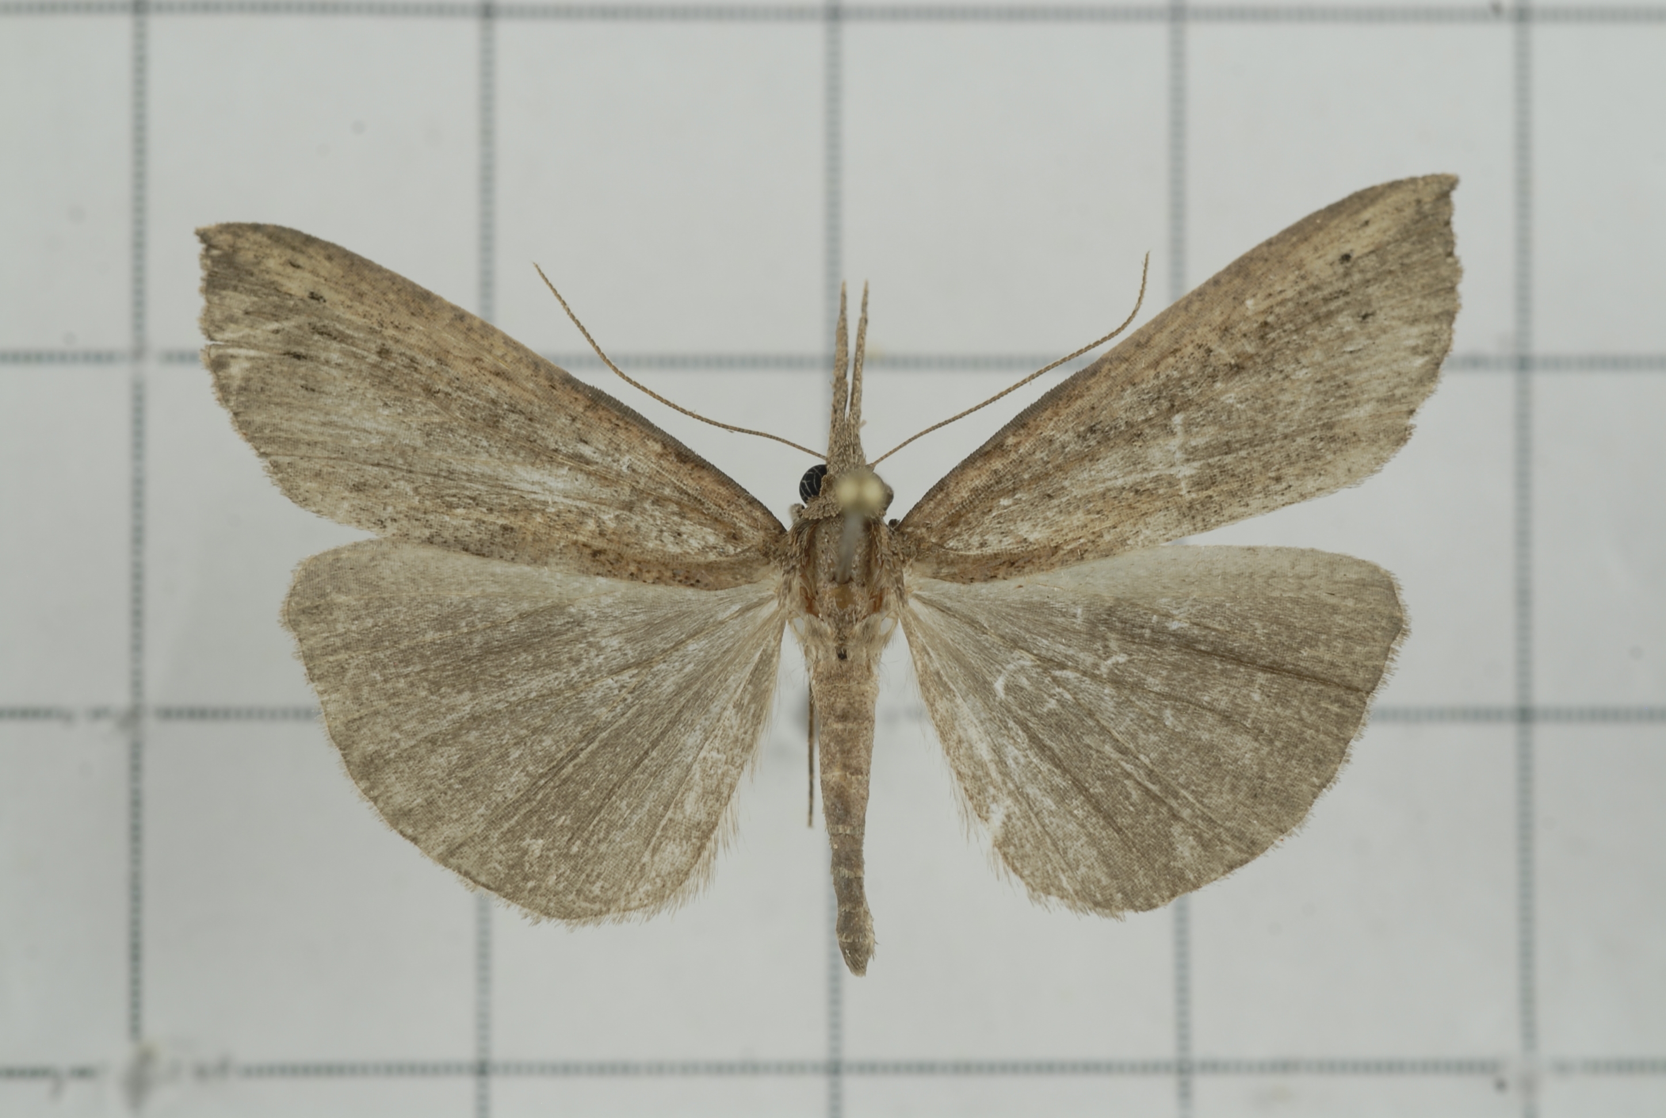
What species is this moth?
Hypena longipennis
